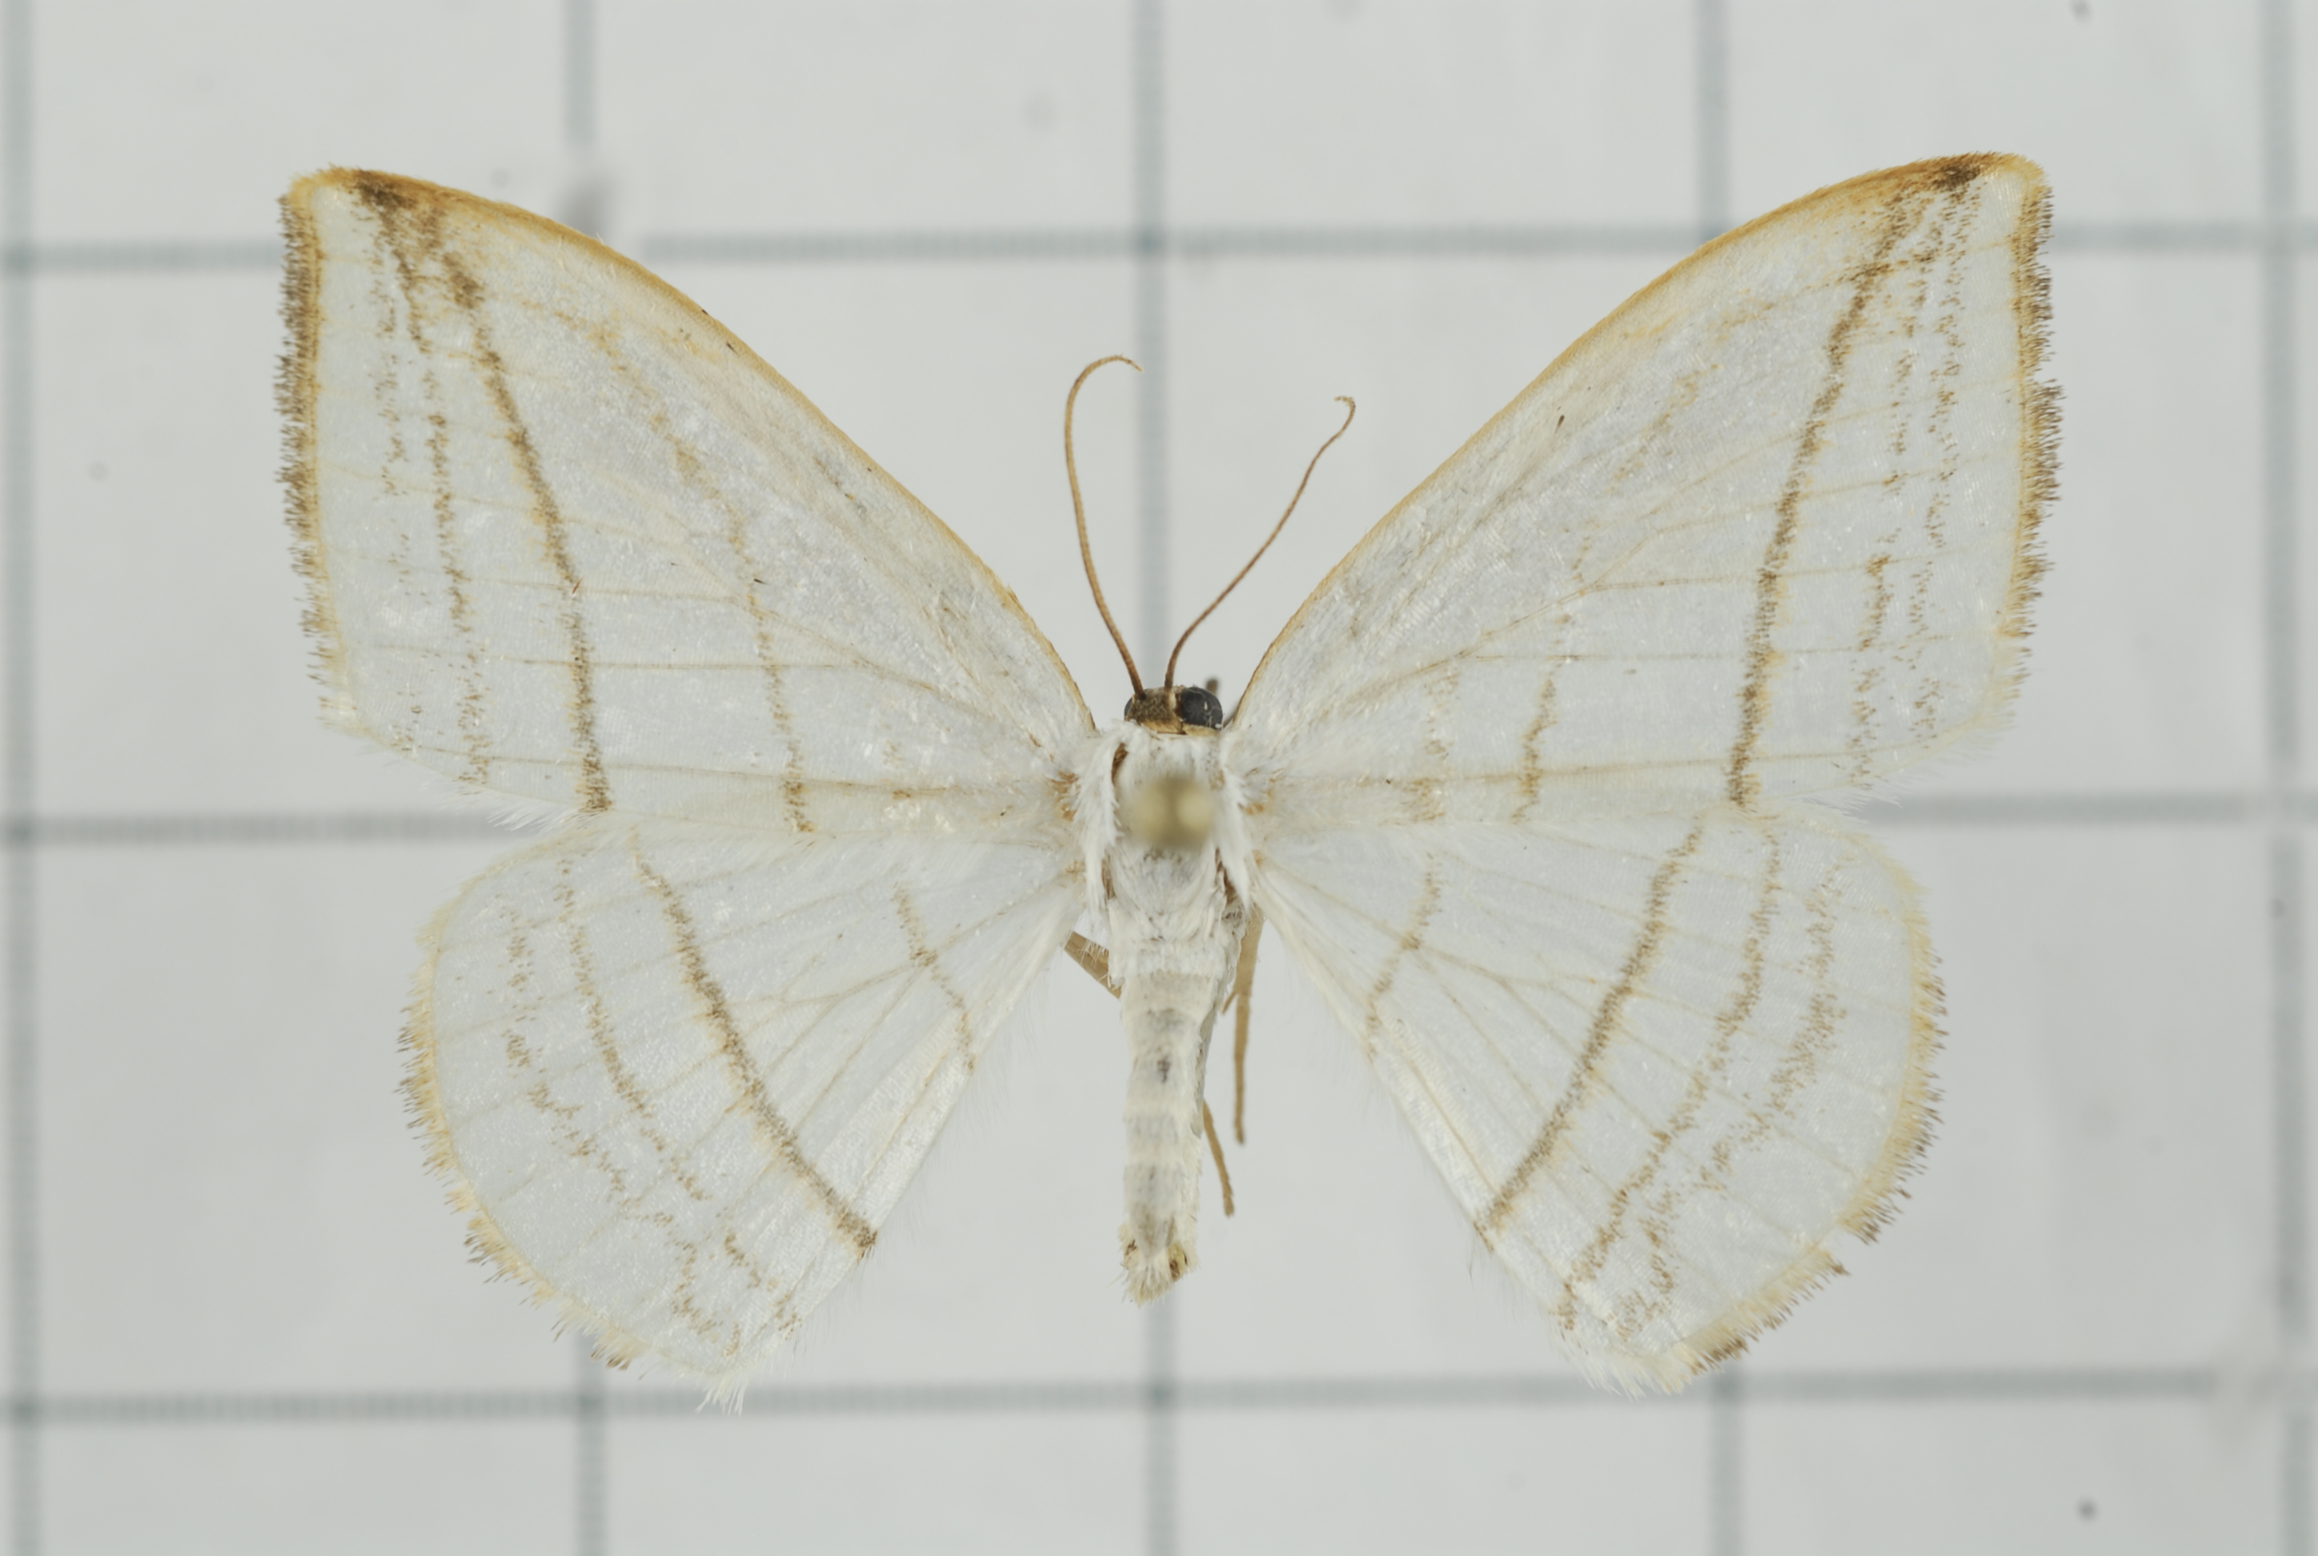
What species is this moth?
Orthocabera sericea sericea
